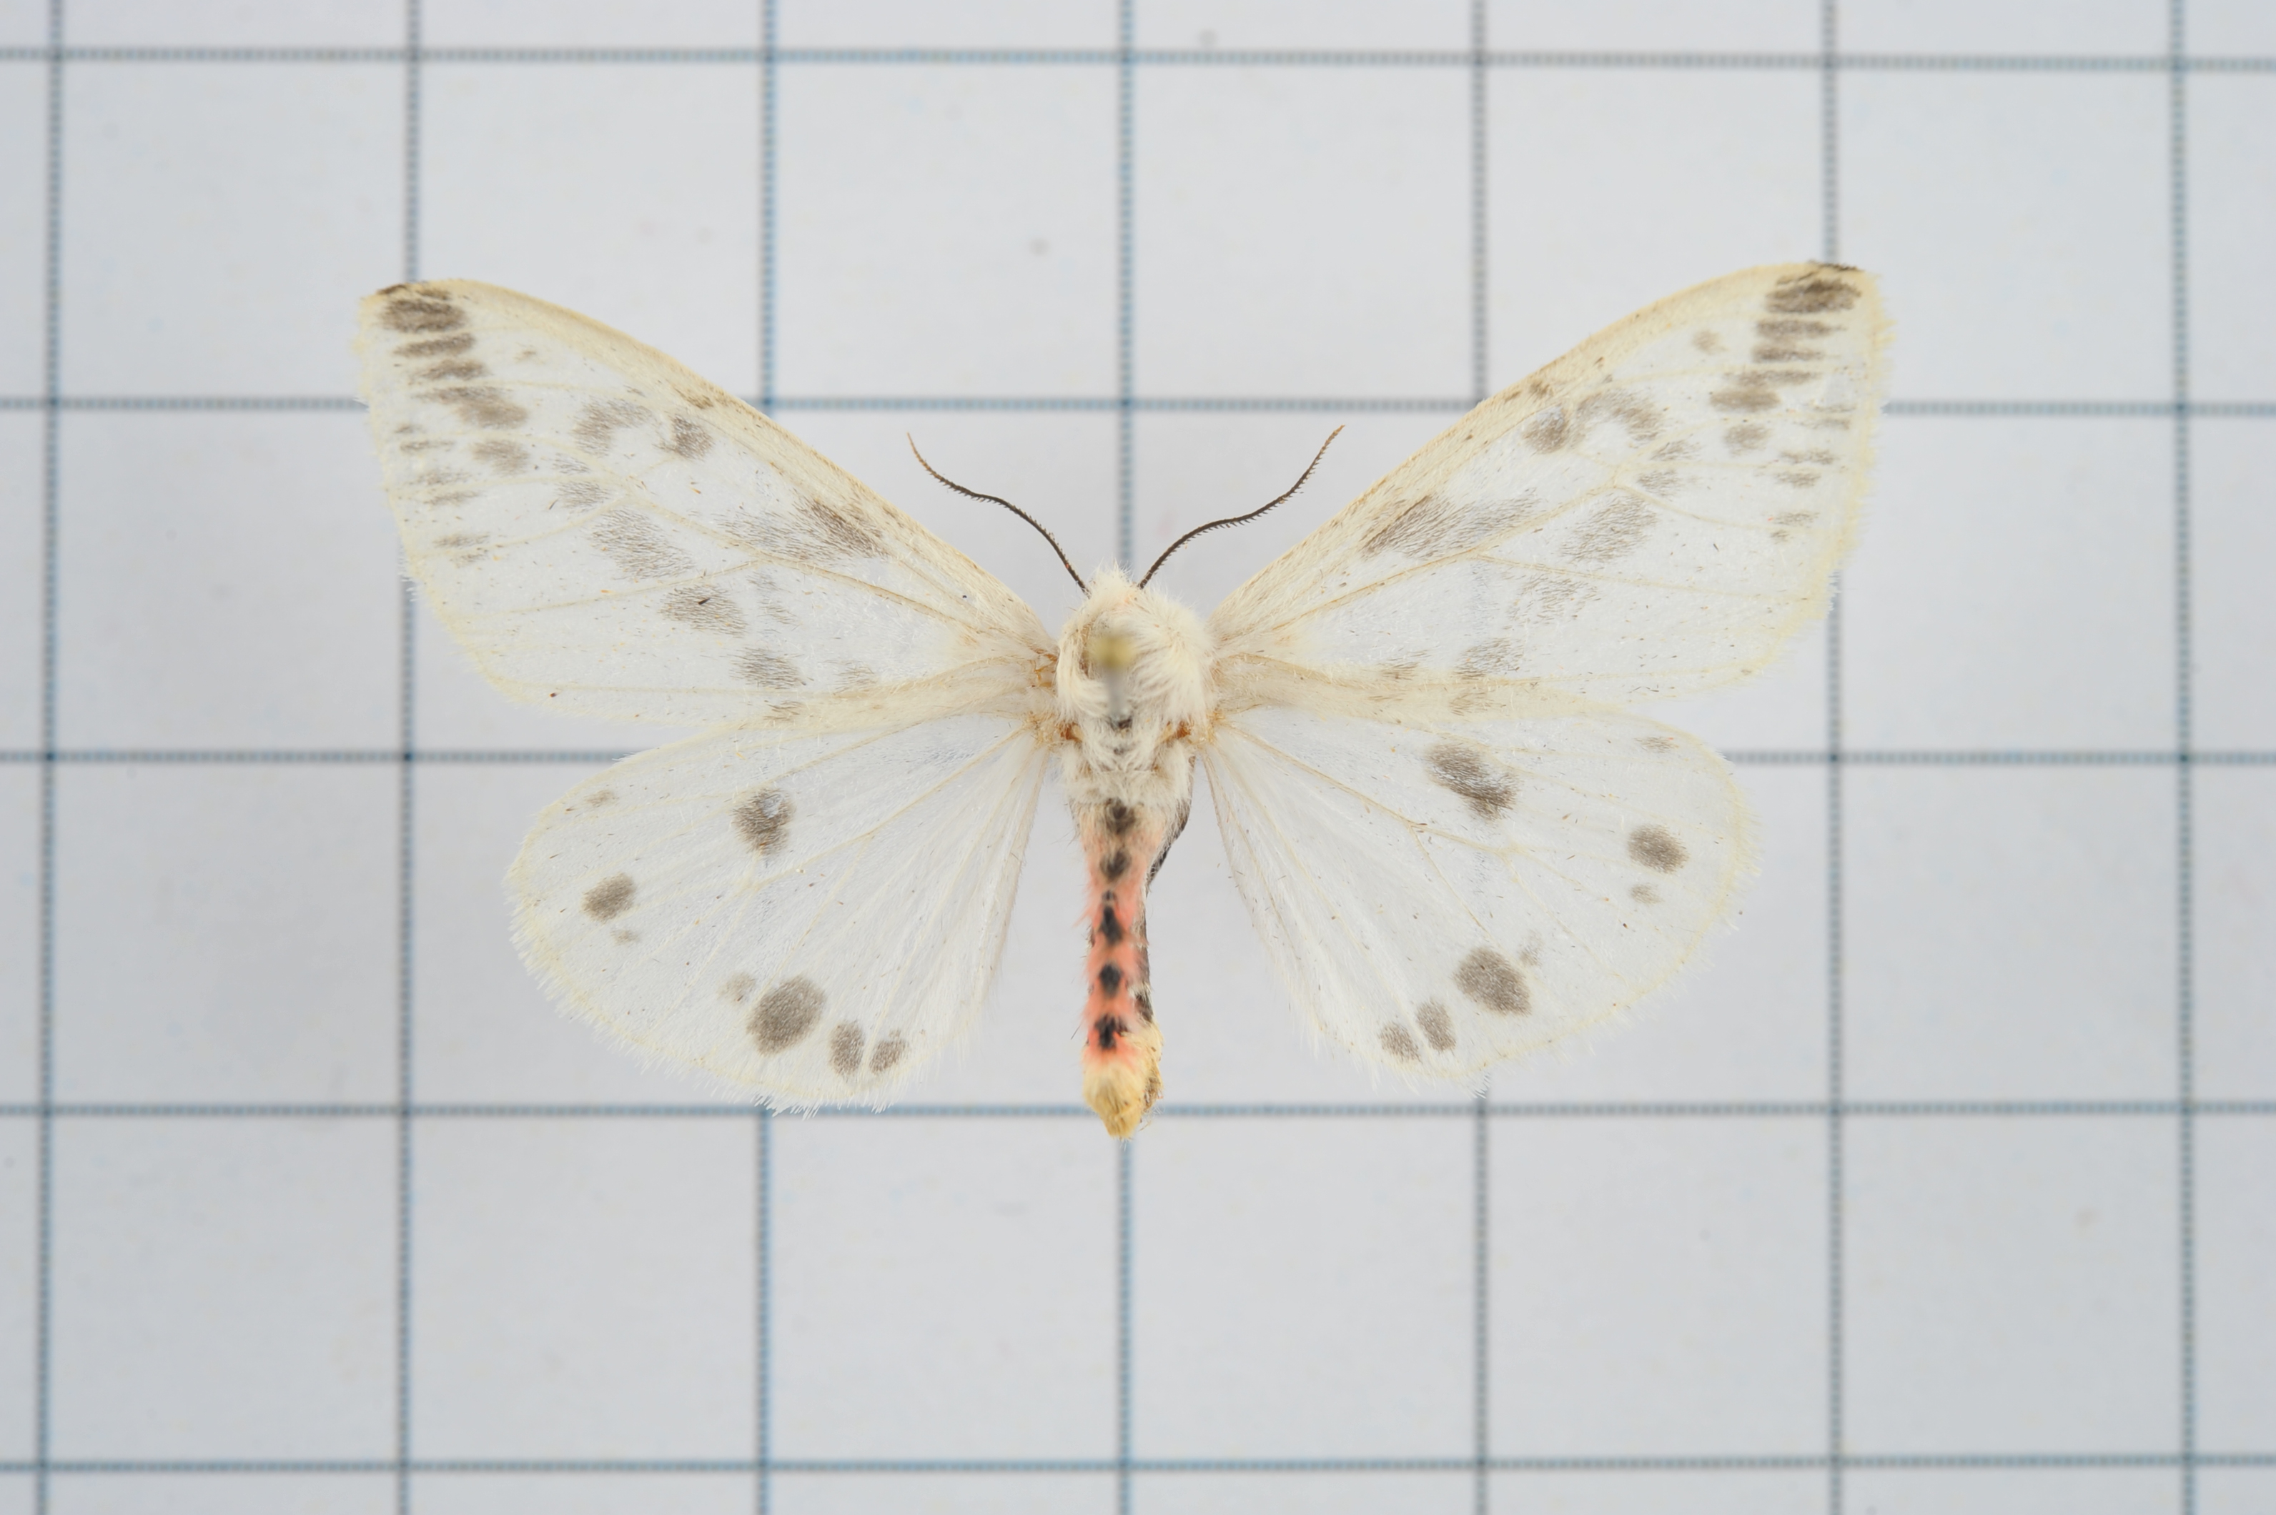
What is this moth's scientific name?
Lemyra nigricosta
